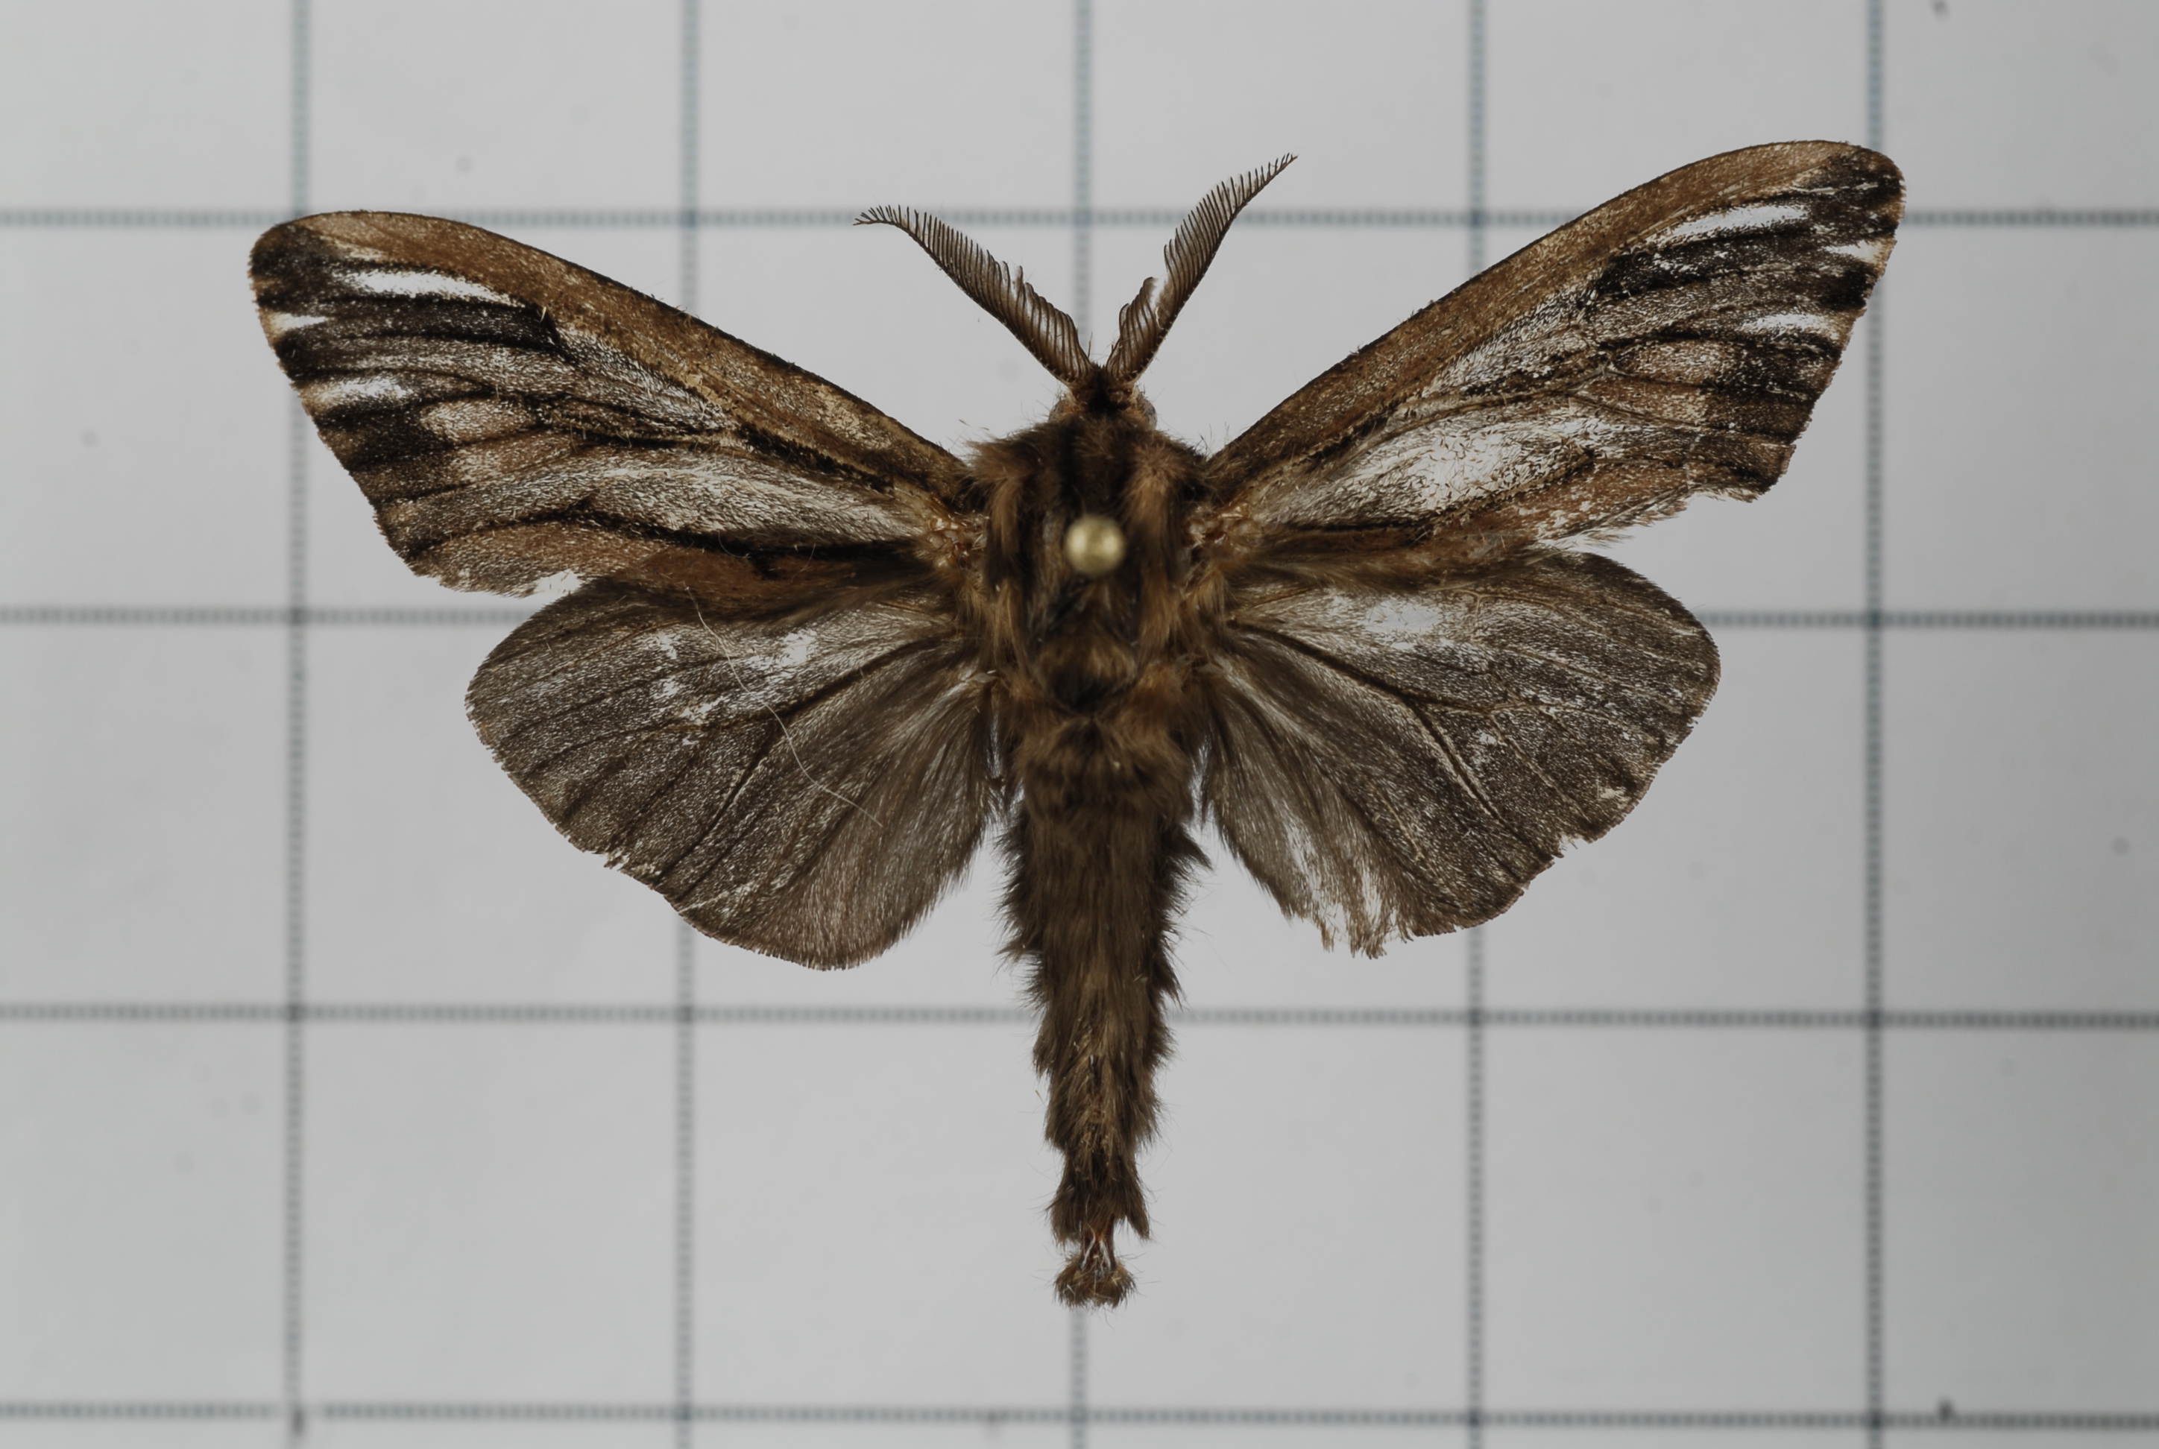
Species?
Eumeta variegata
